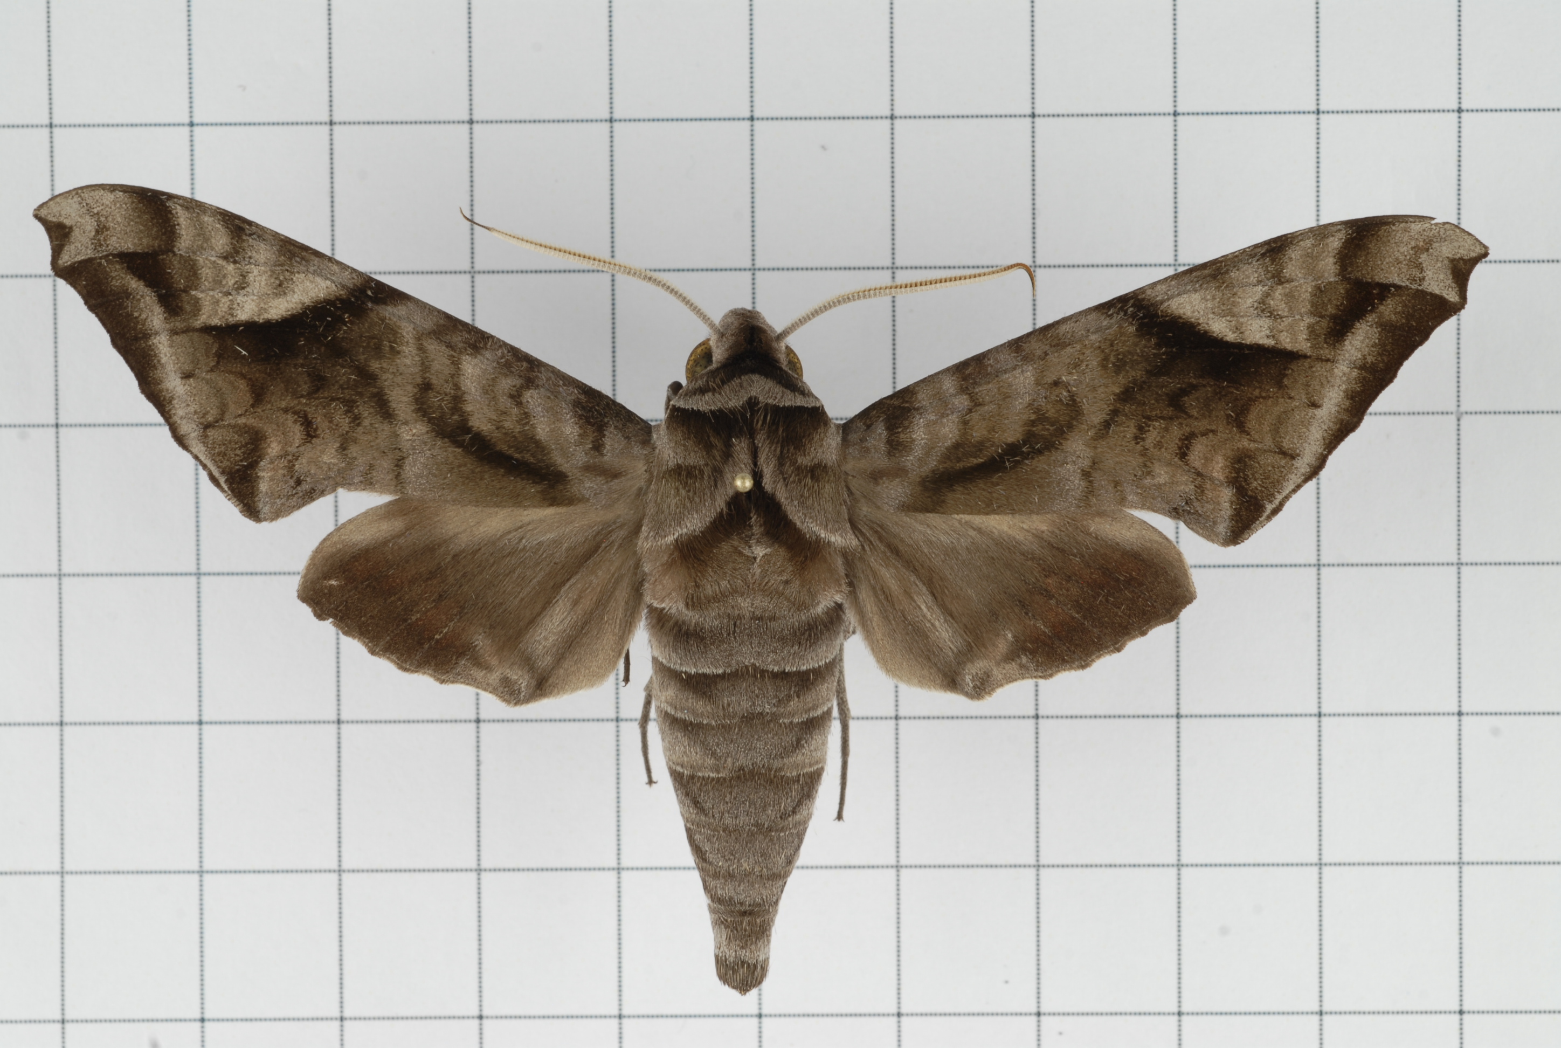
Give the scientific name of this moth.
Acosmeryx naga metanaga
